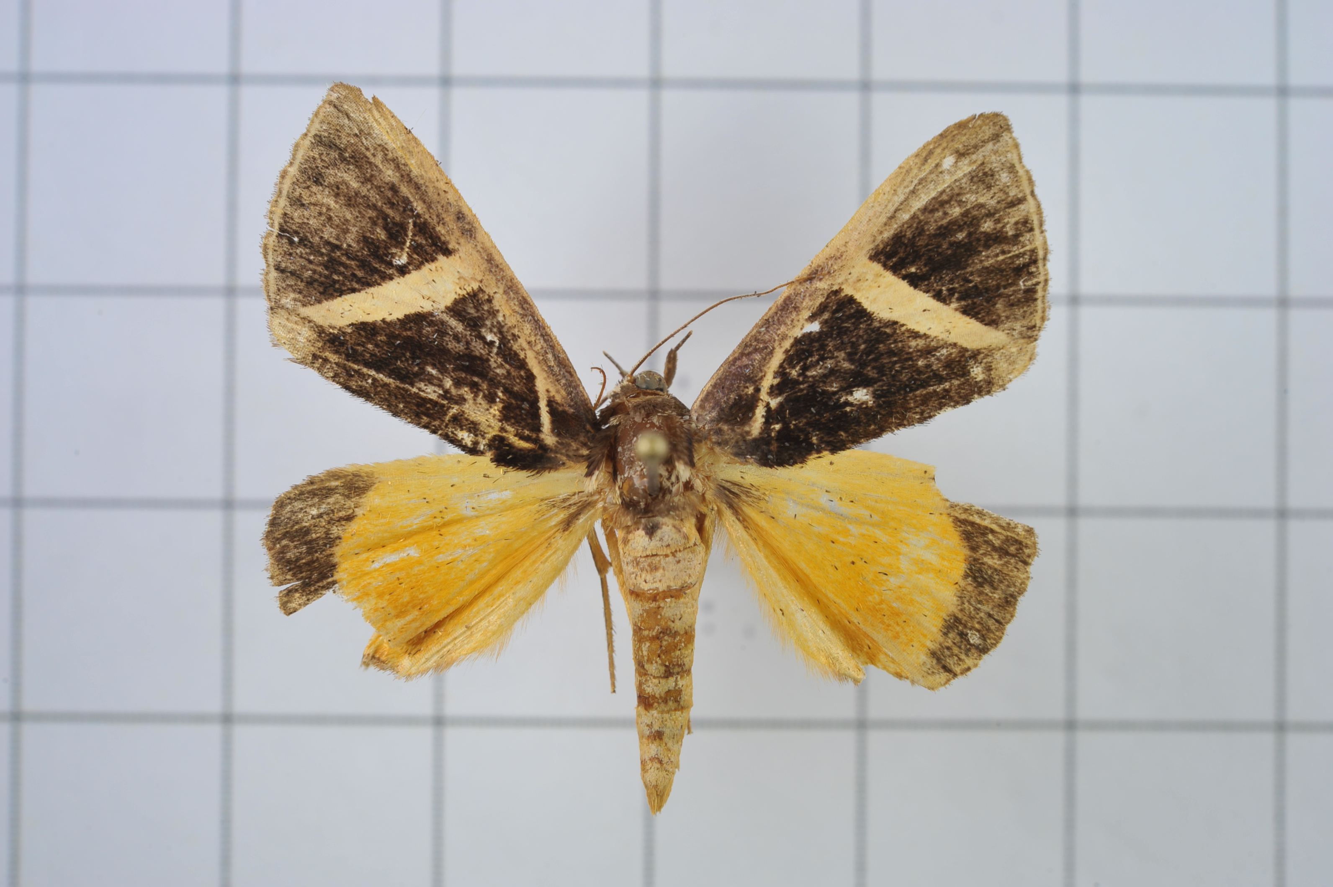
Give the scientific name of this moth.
Fodina contigua
